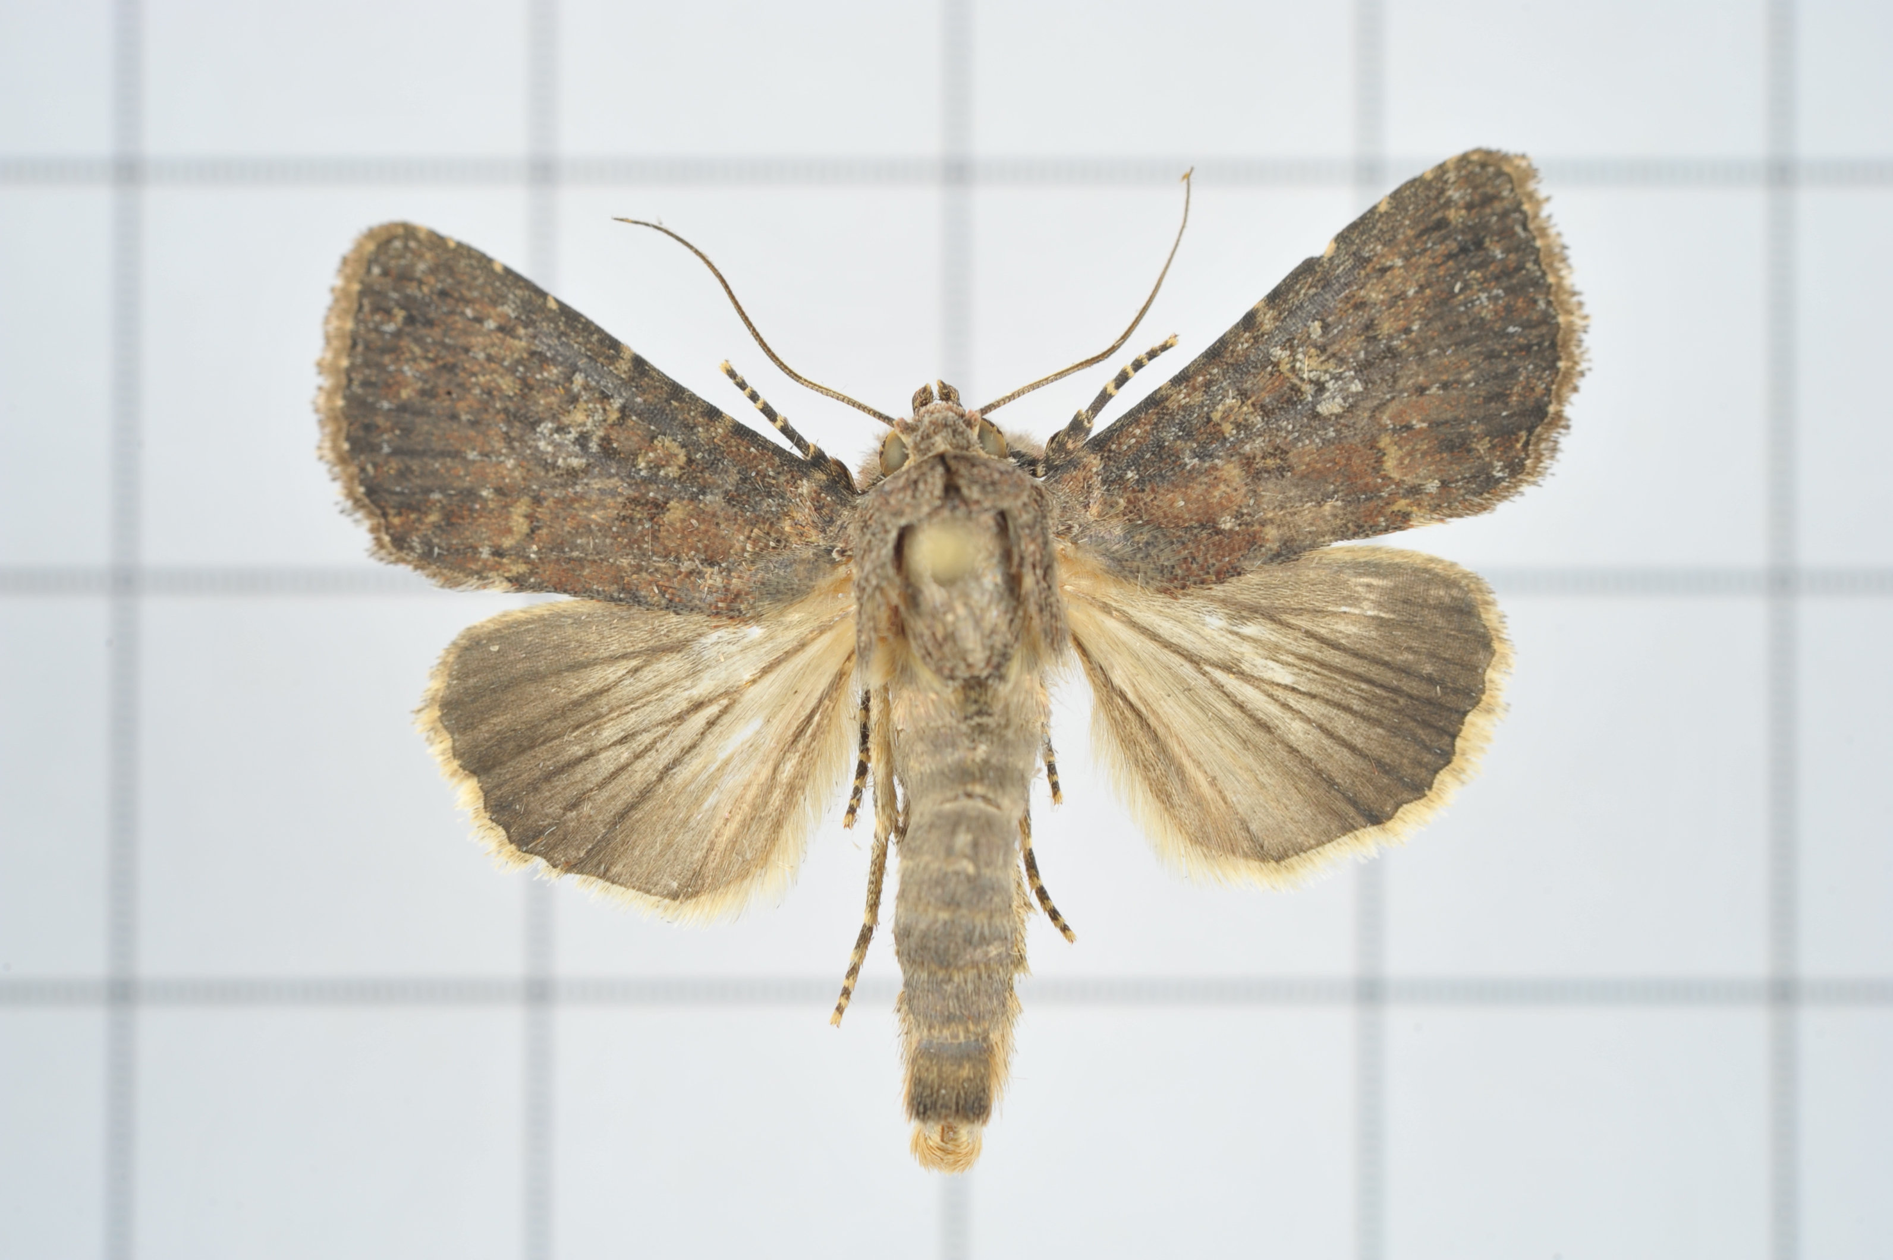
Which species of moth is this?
Condica illecta
